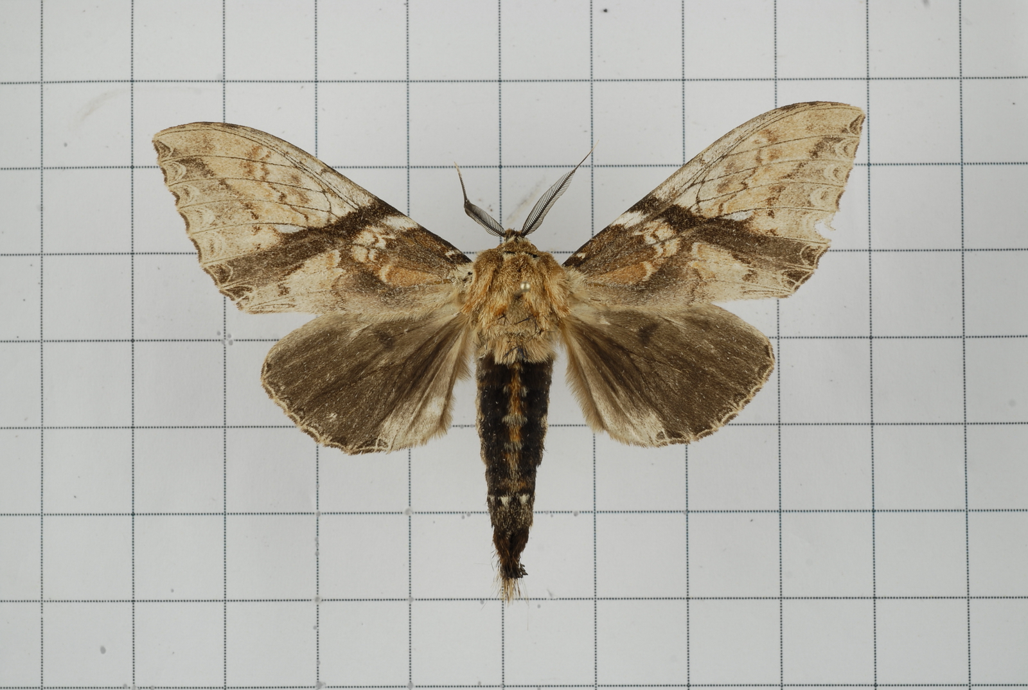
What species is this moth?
Dudusa nobilis
